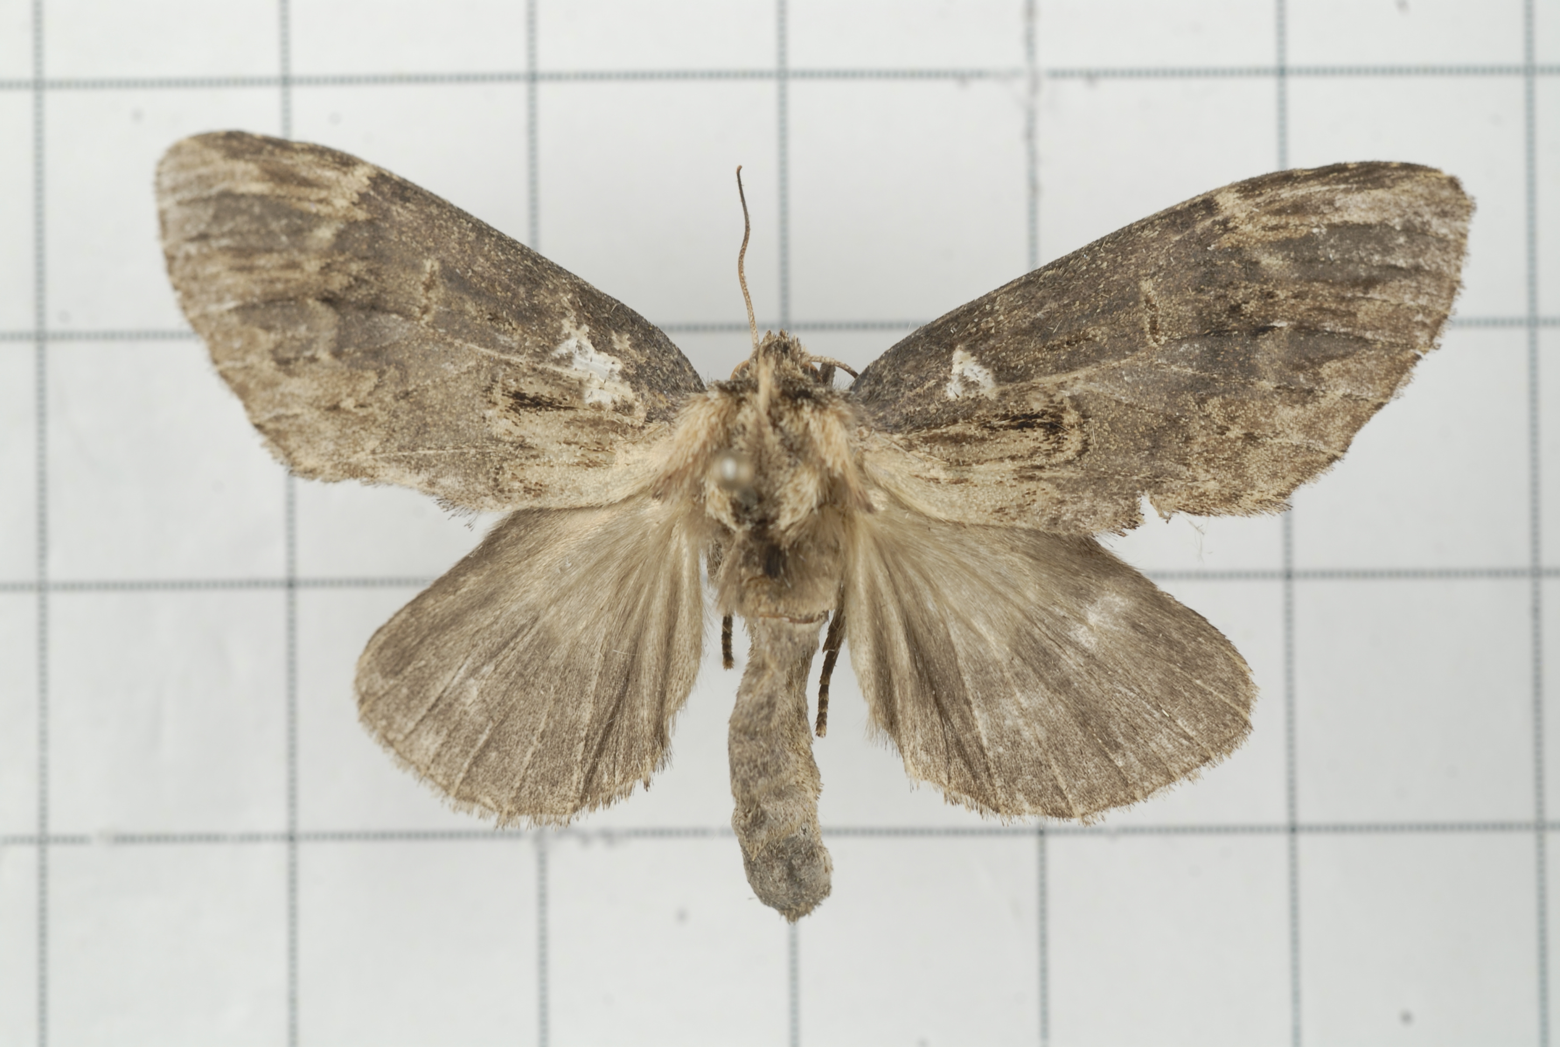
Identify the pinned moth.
Hyperaeschrella kosemponica
